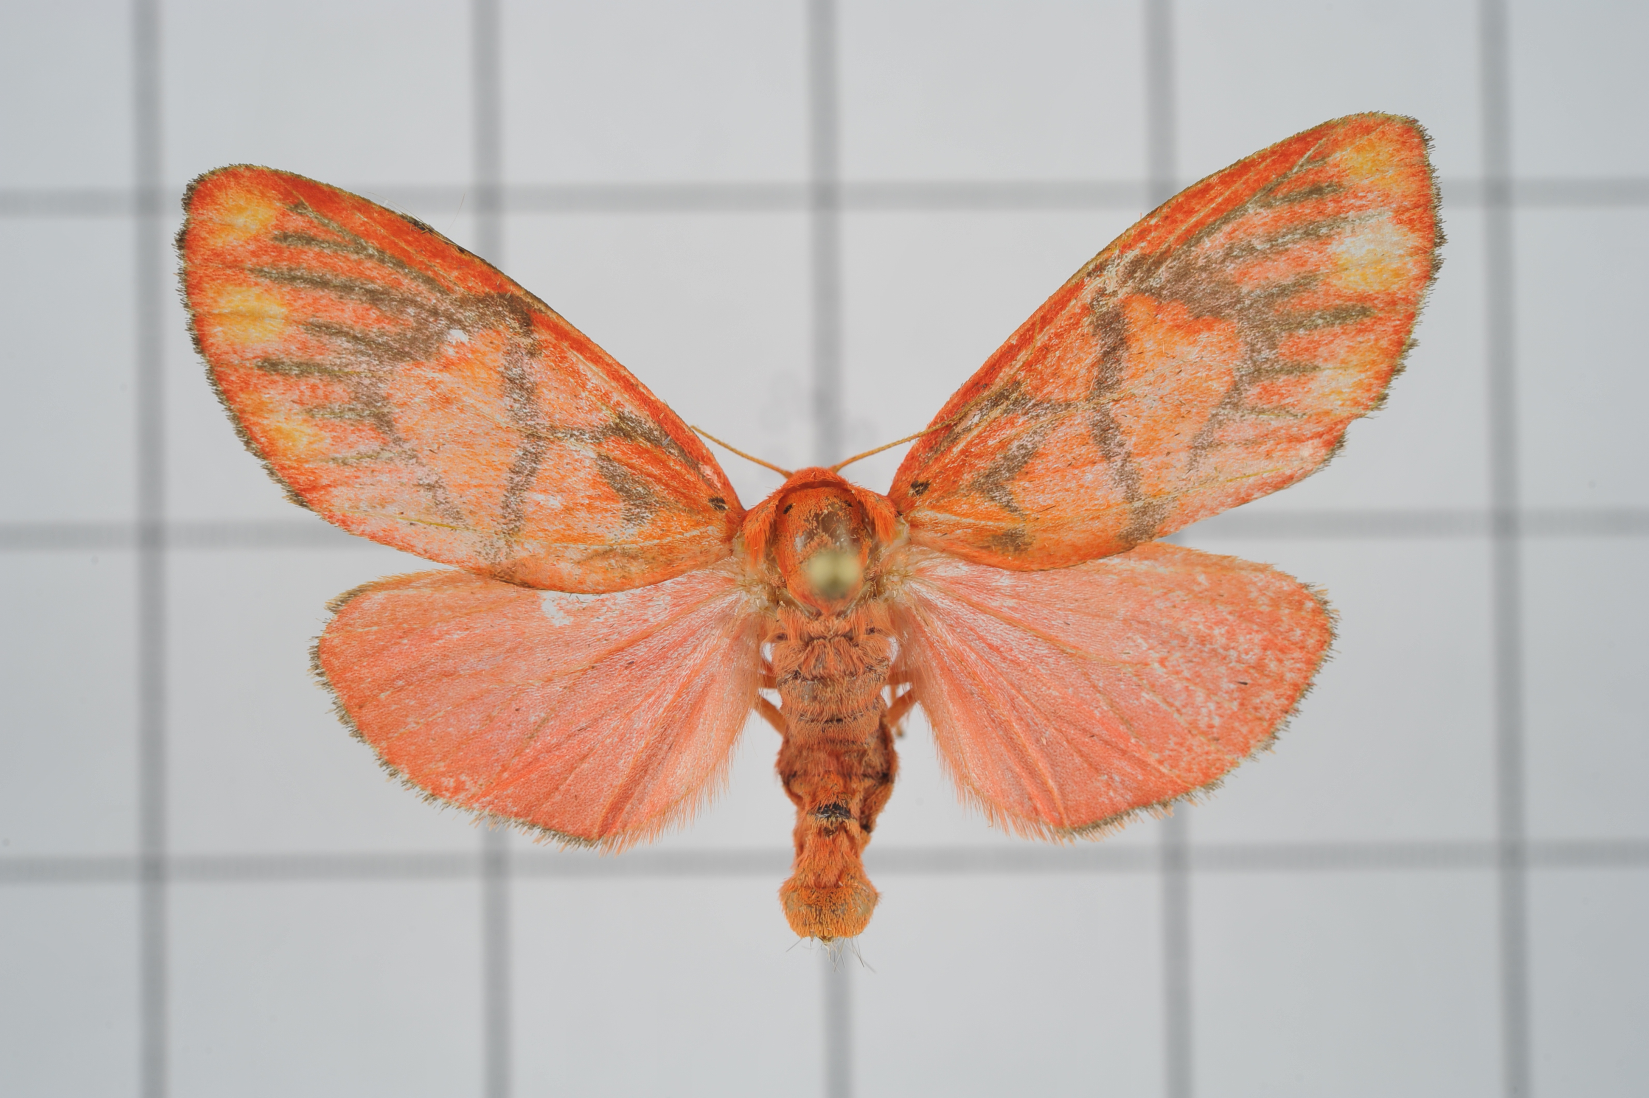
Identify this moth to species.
Matsumursine horishanella
